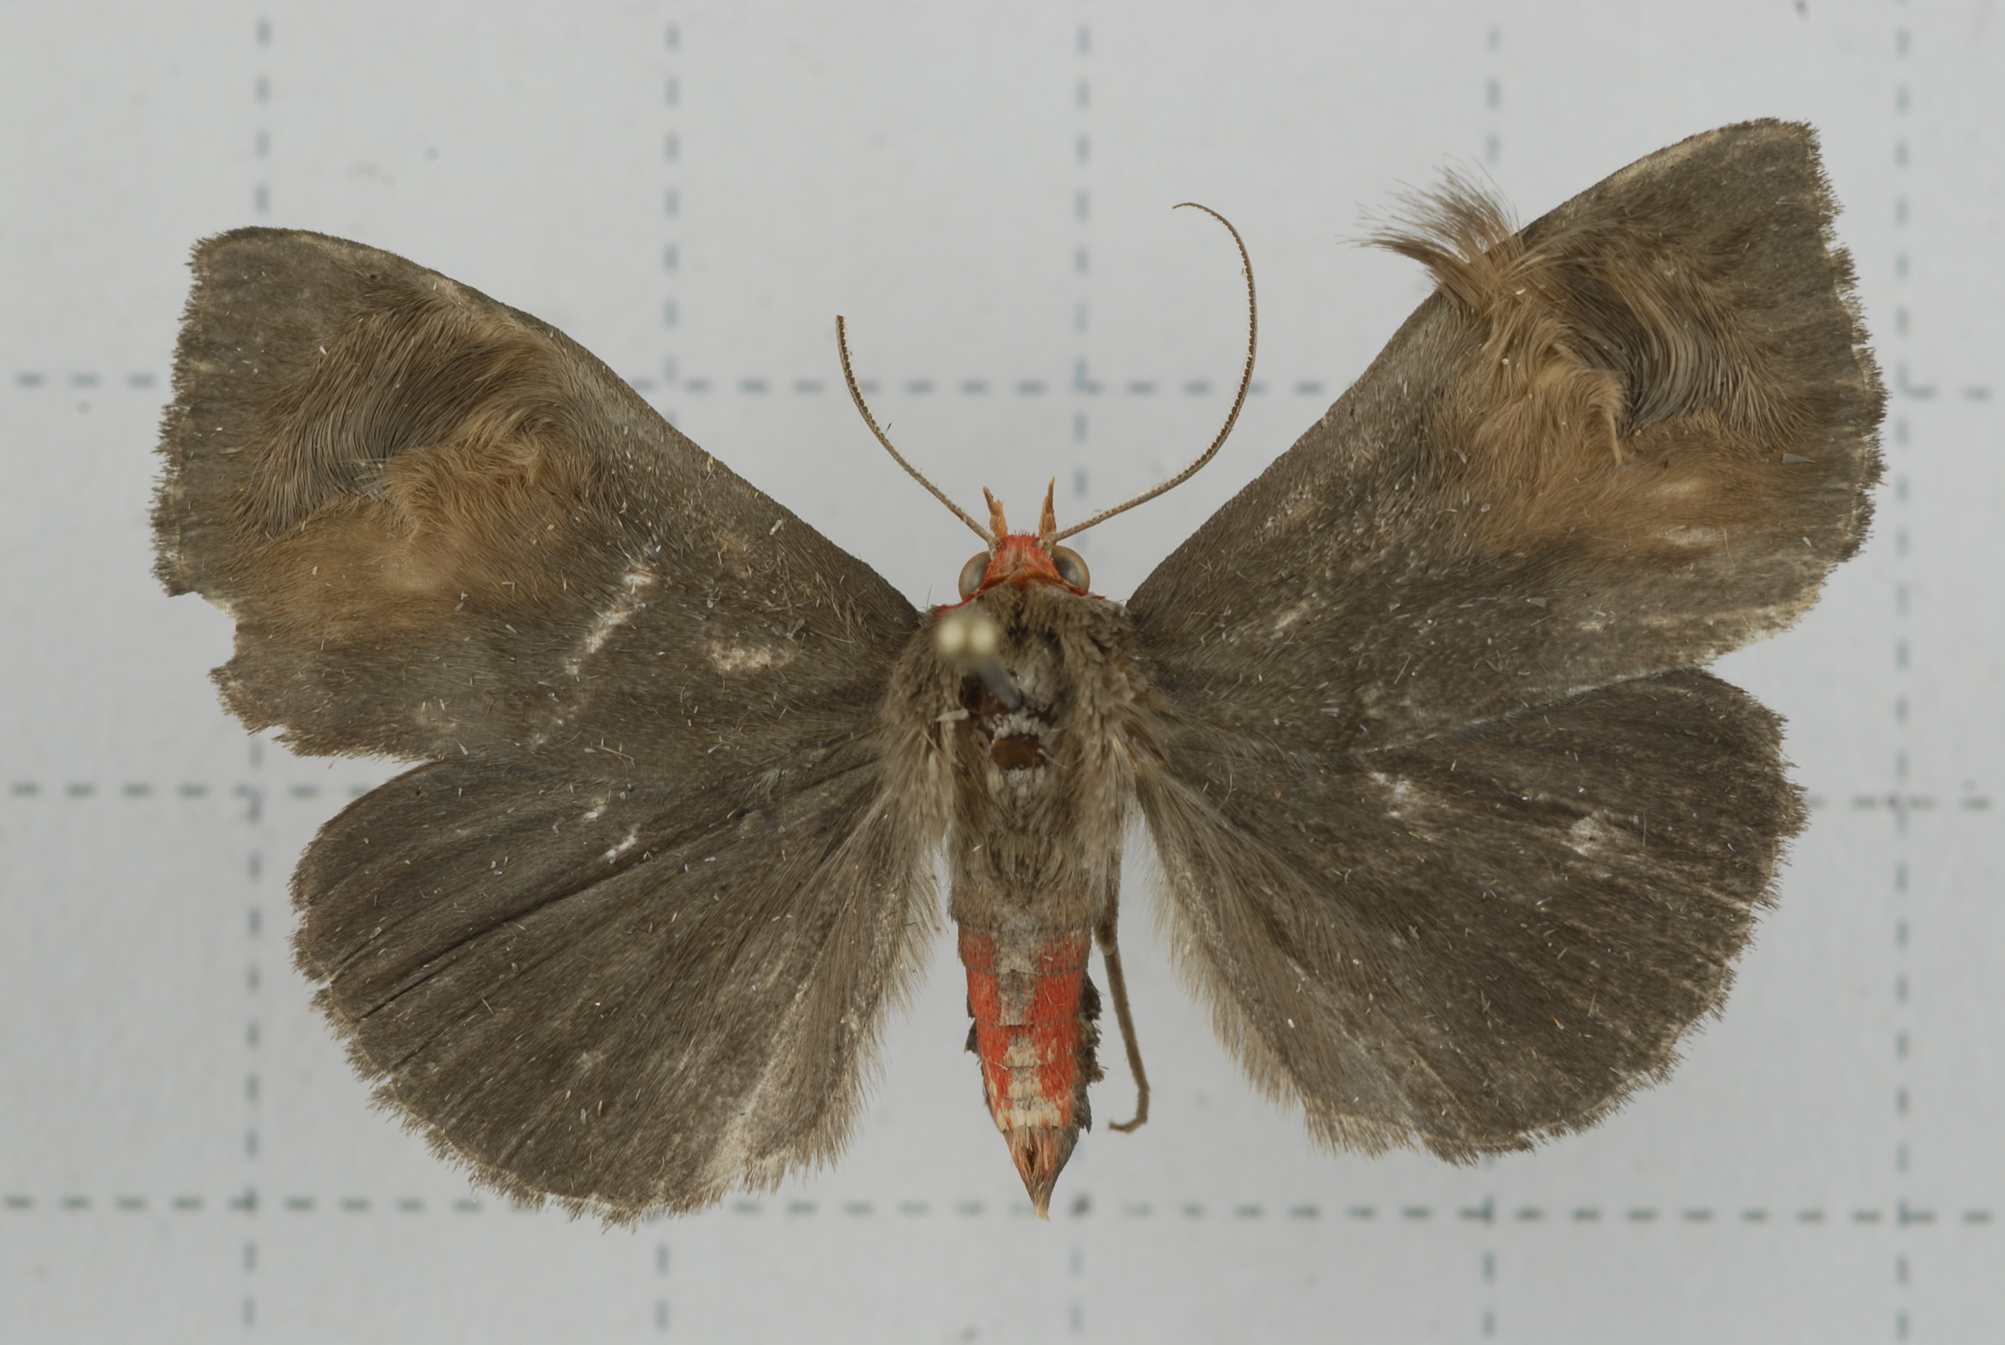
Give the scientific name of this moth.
Calesia dasypterus
